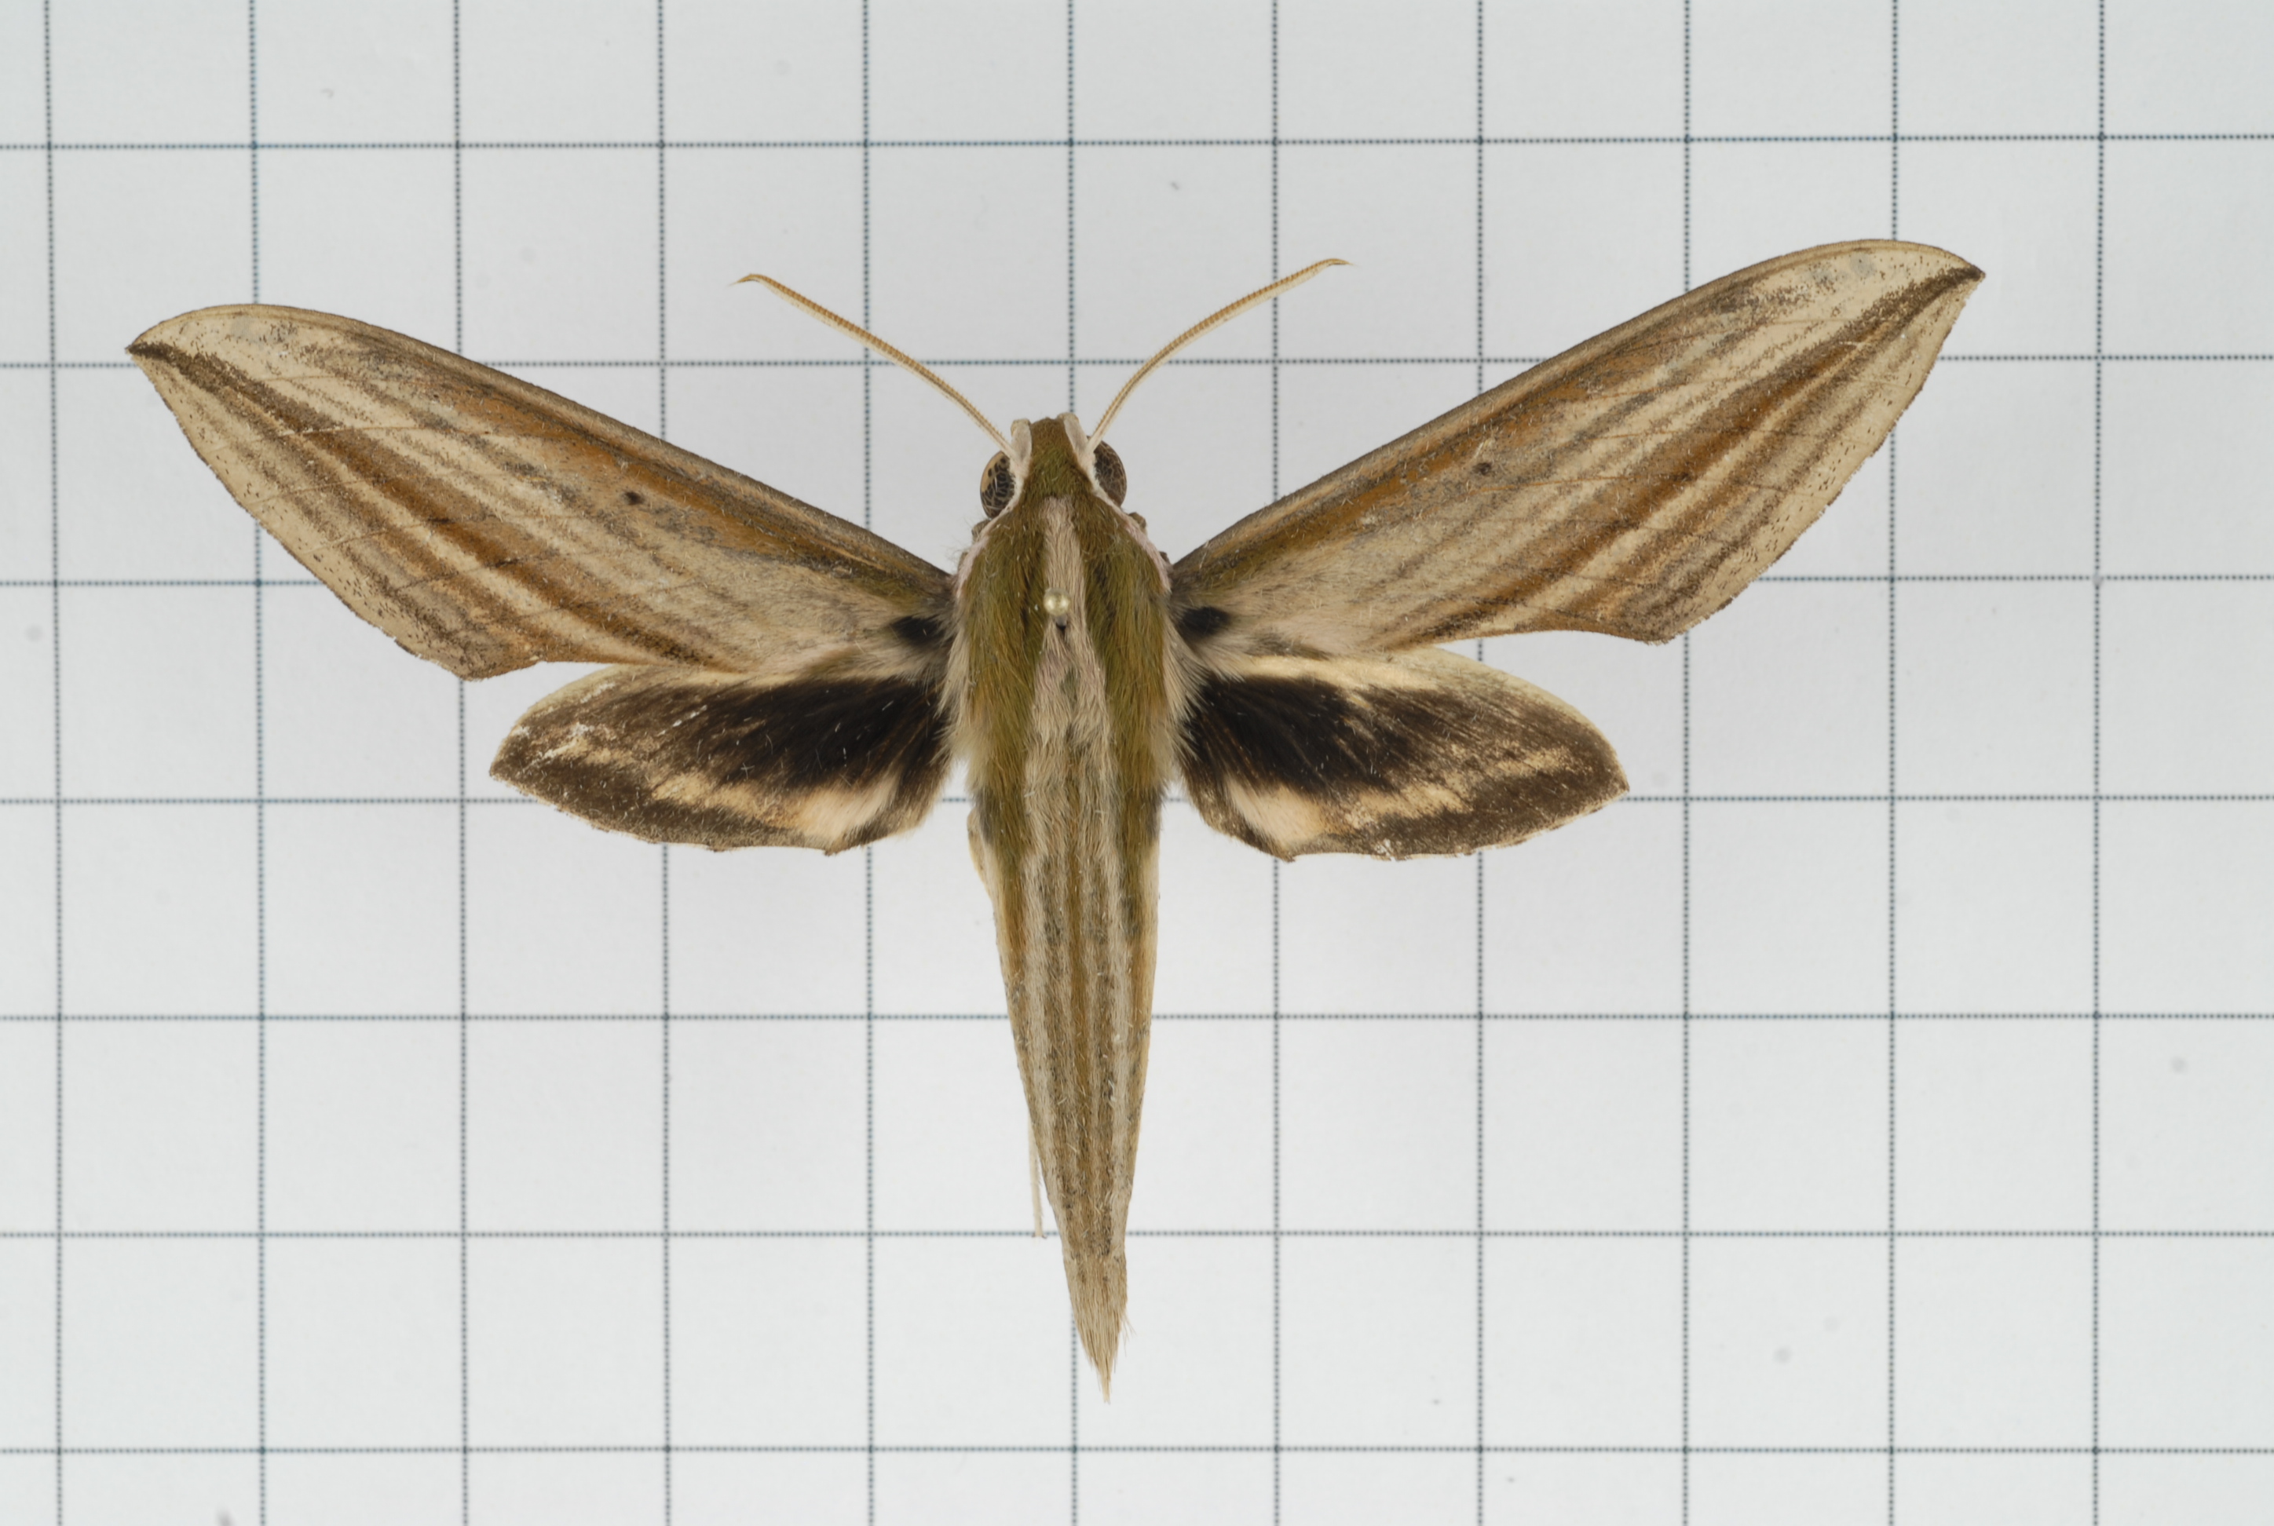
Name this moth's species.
Cechetra lineosa
